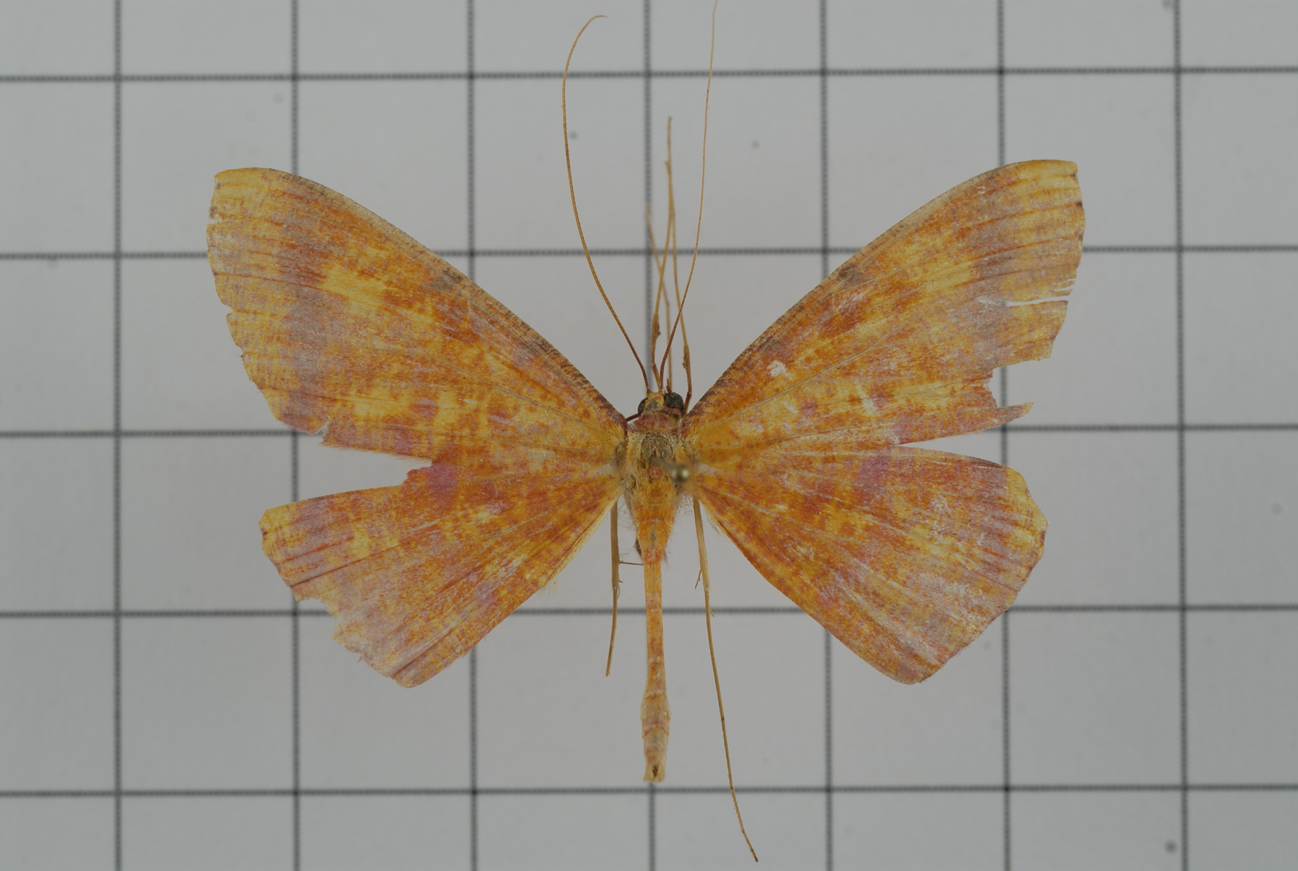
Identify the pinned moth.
Eumelea ludovicata ludovicata
